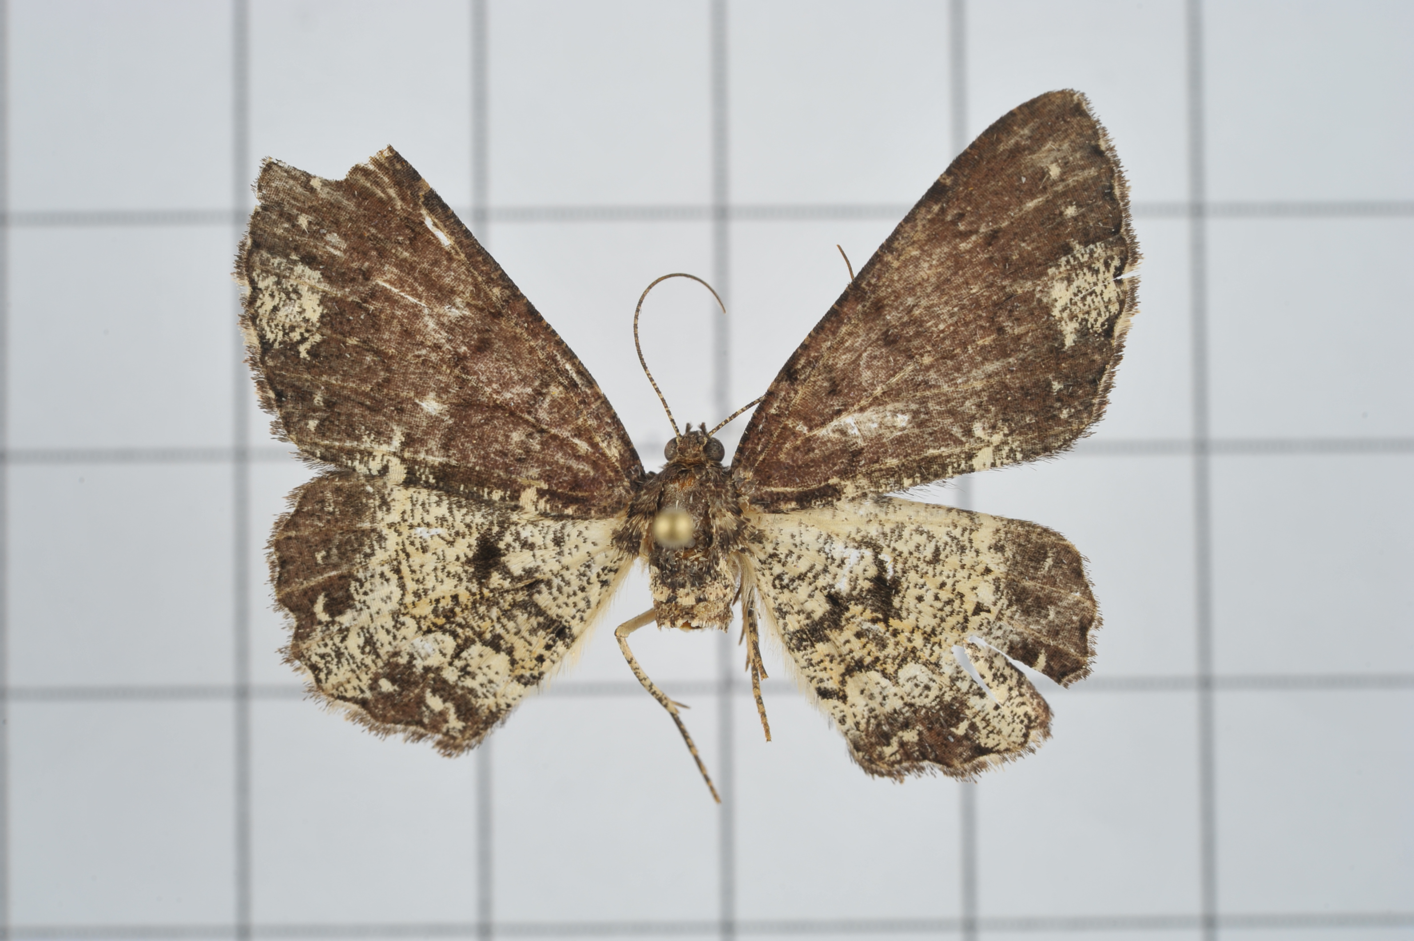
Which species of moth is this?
Abaciscus tristis tristis
